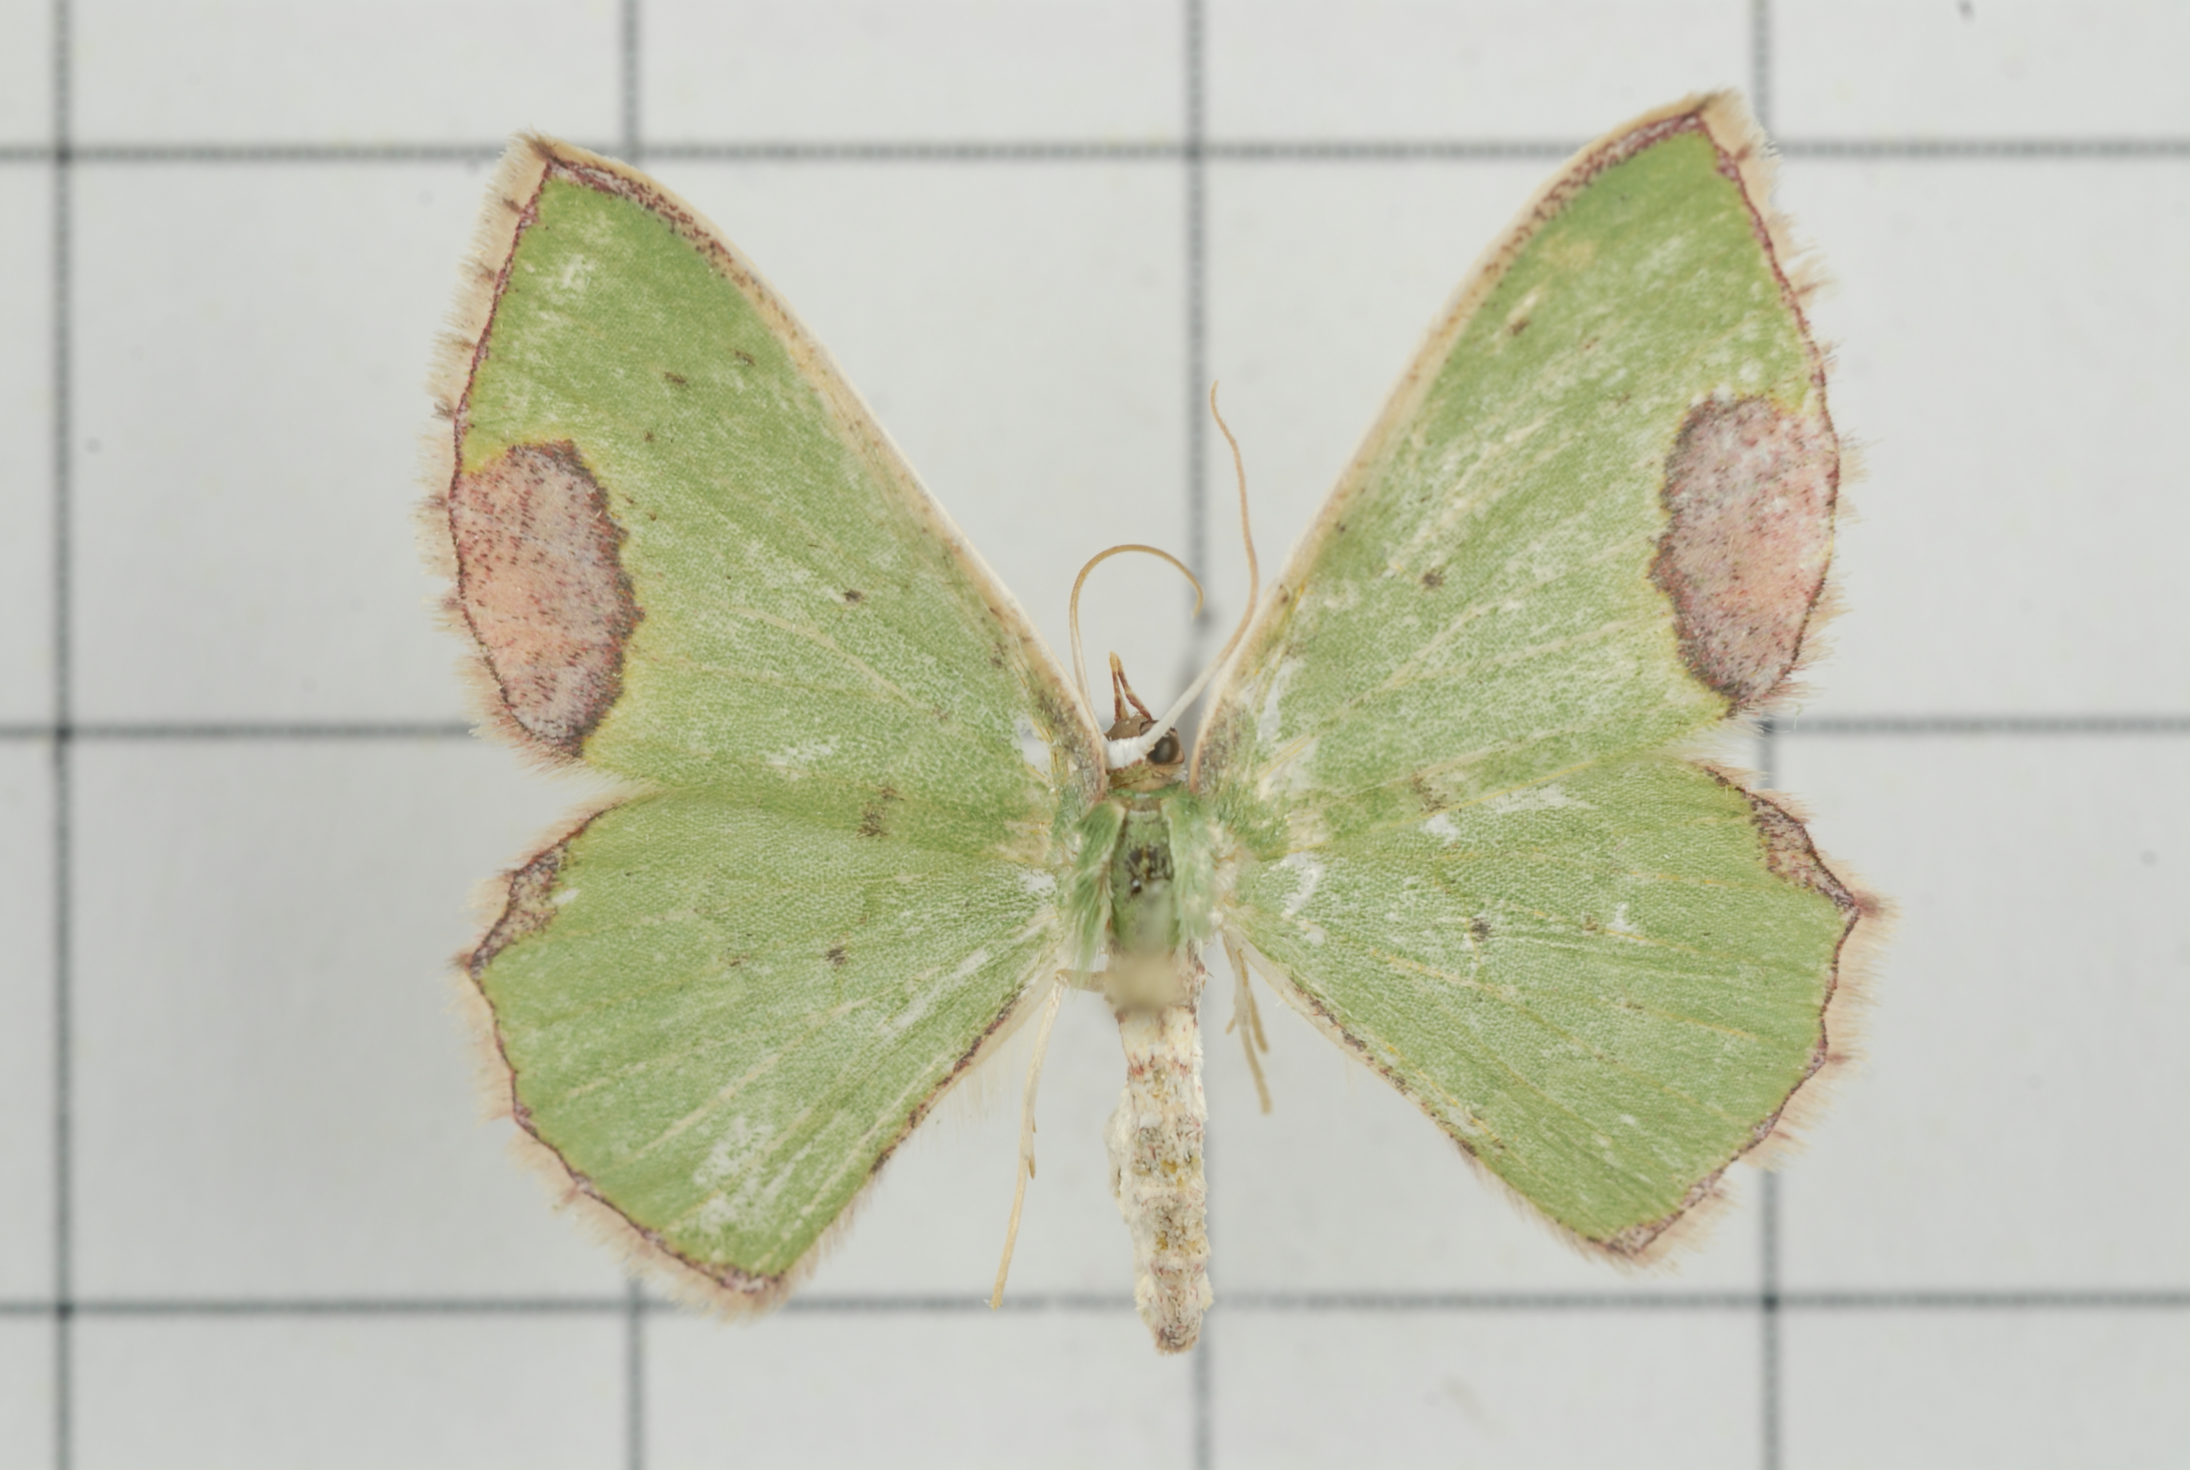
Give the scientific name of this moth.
Spaniocentra hollowayi
